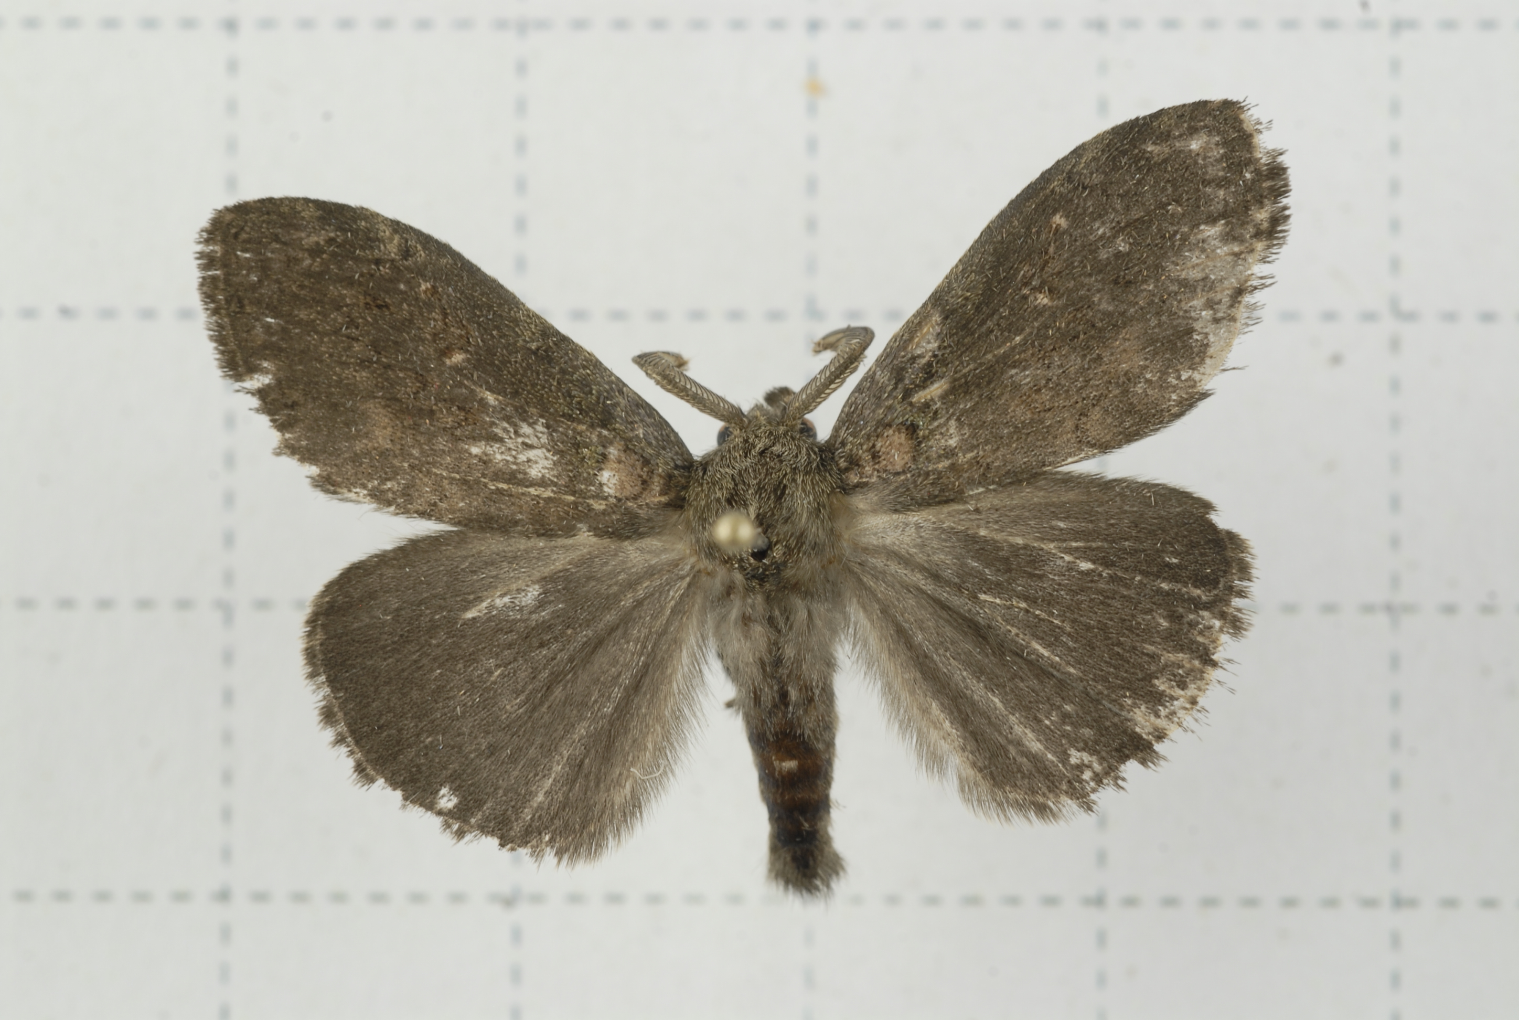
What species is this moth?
Olene dudgeoni
